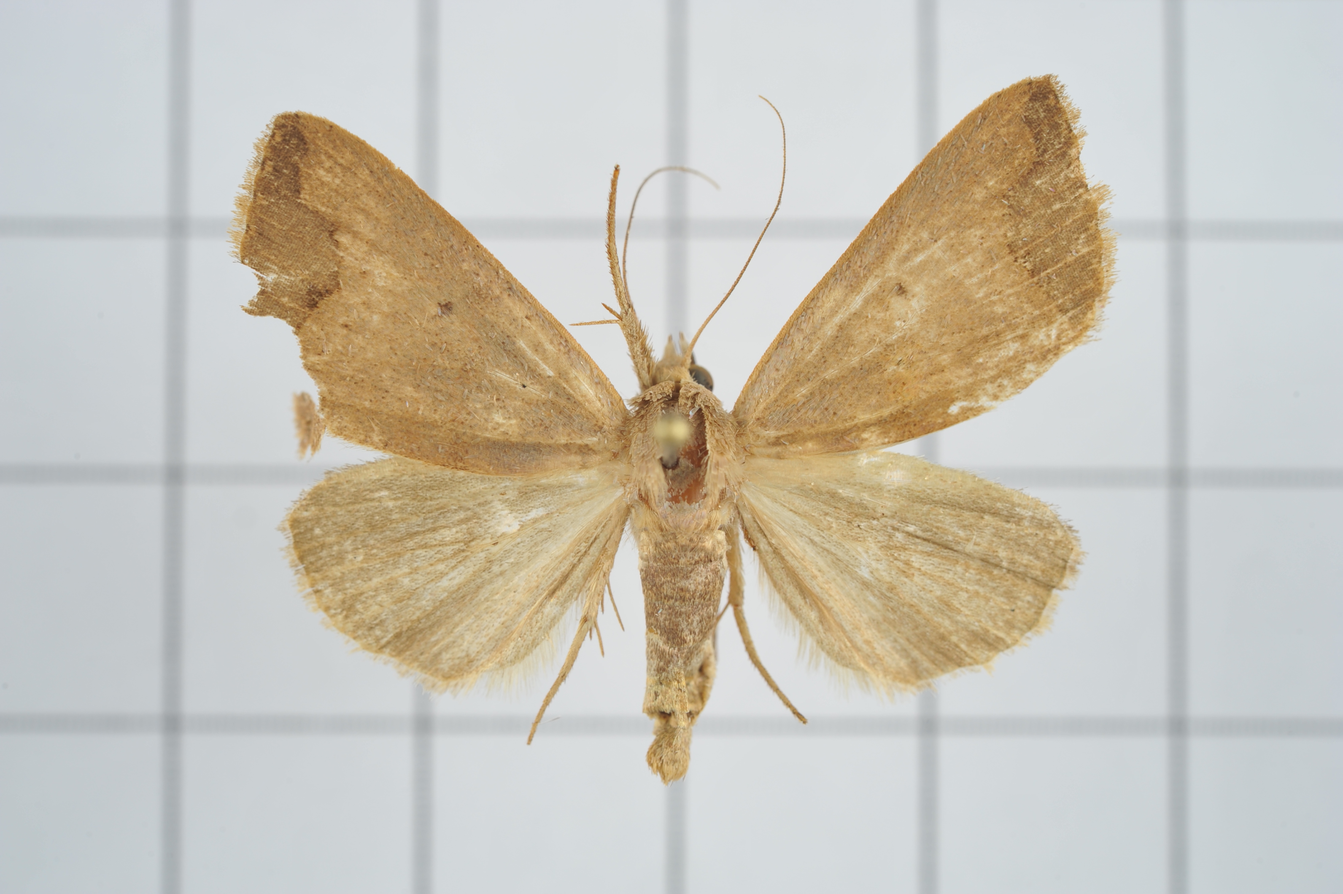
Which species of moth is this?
Bocula diffisa
